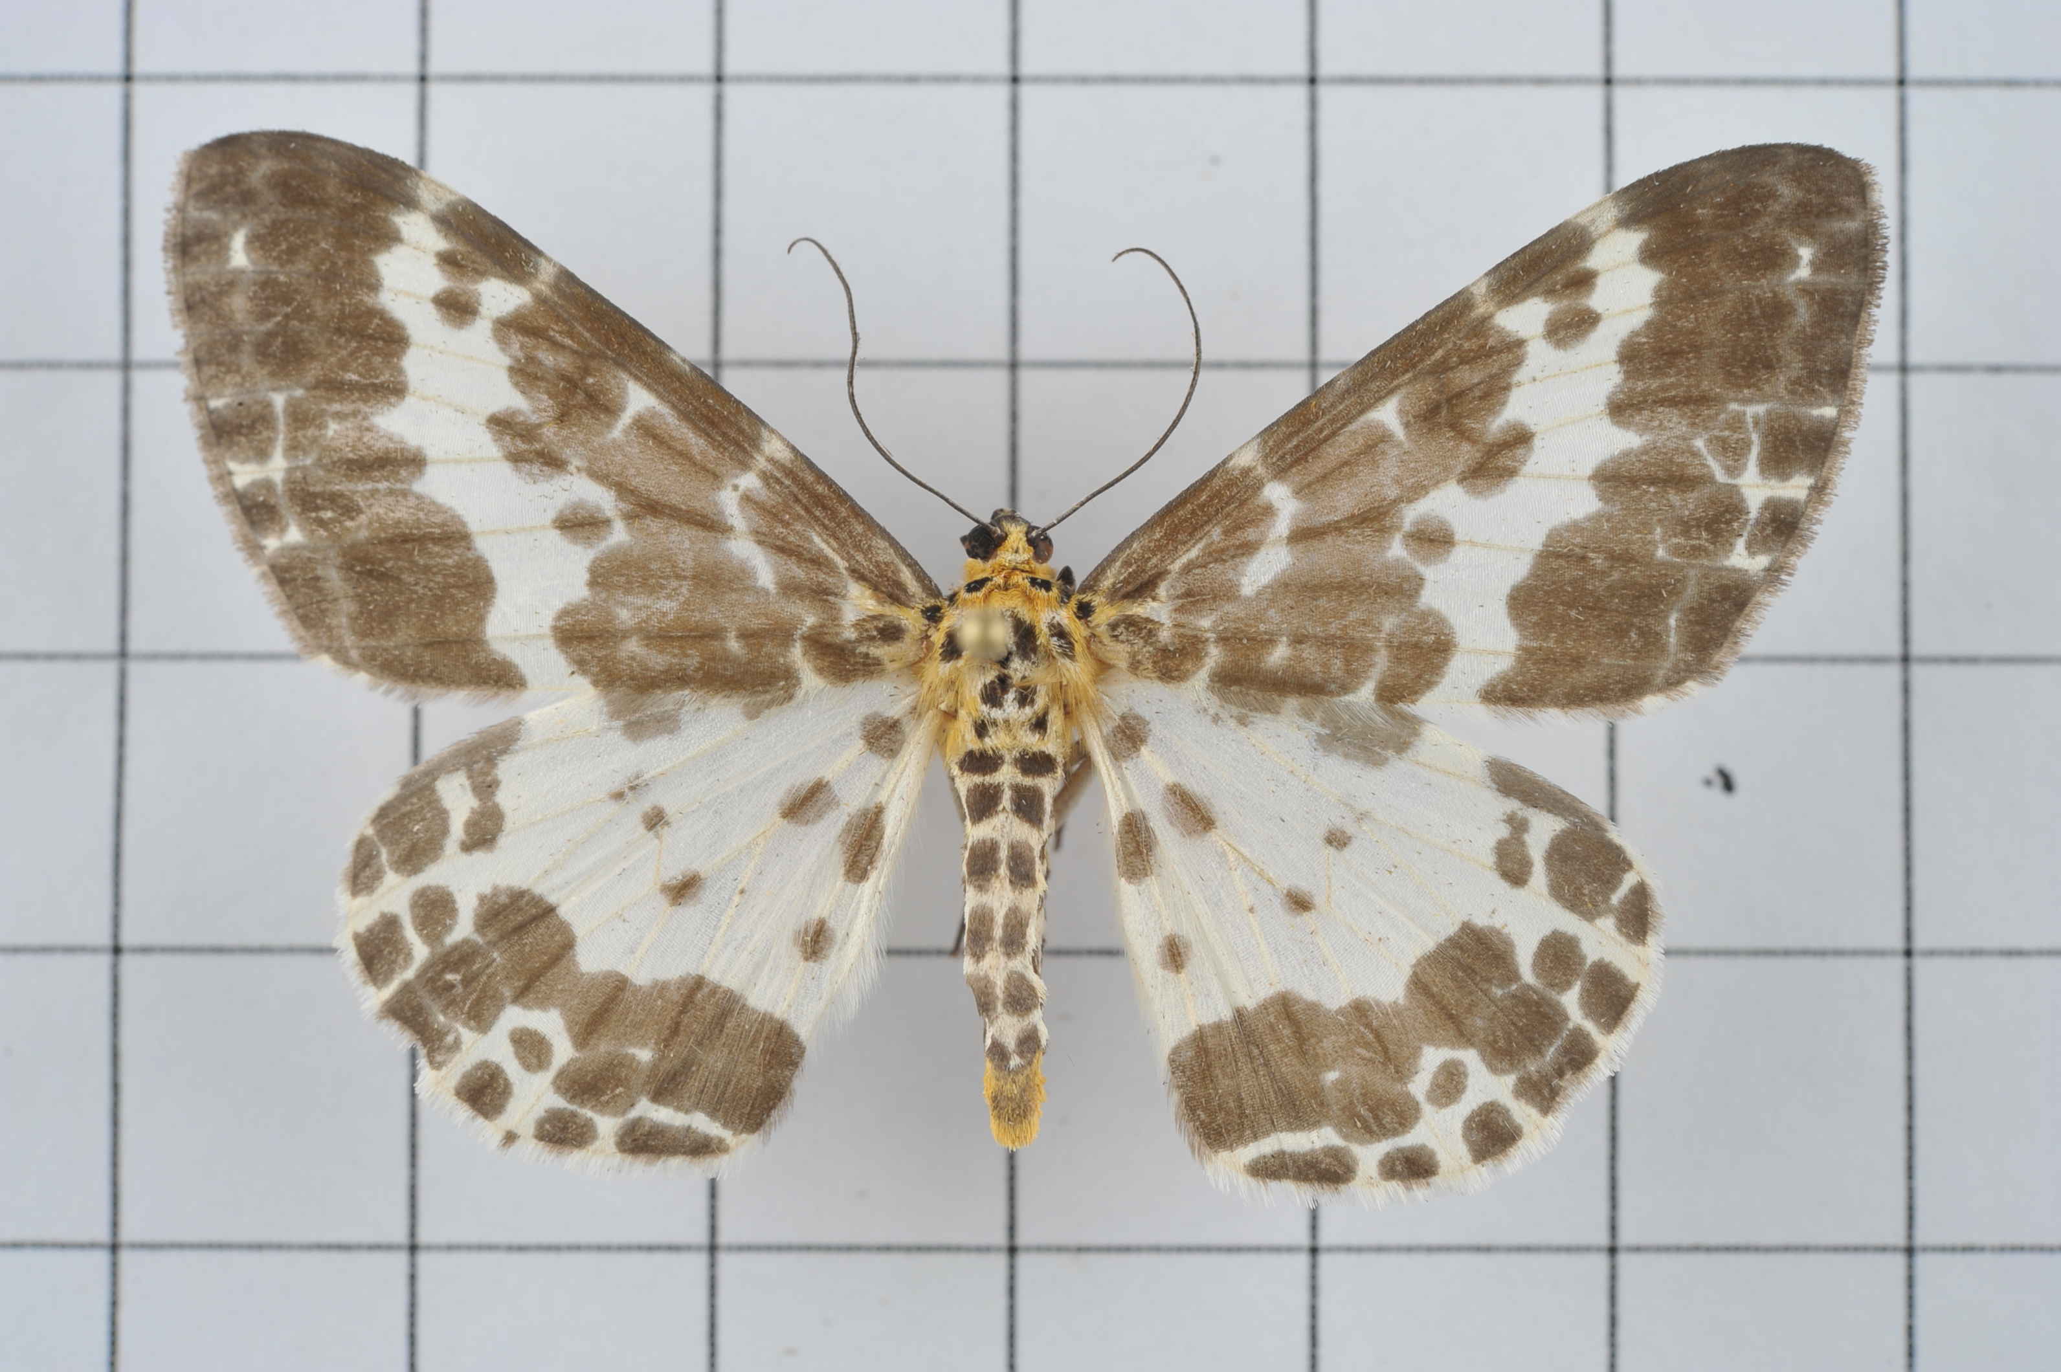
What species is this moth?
Pogonopygia pavida pavida
